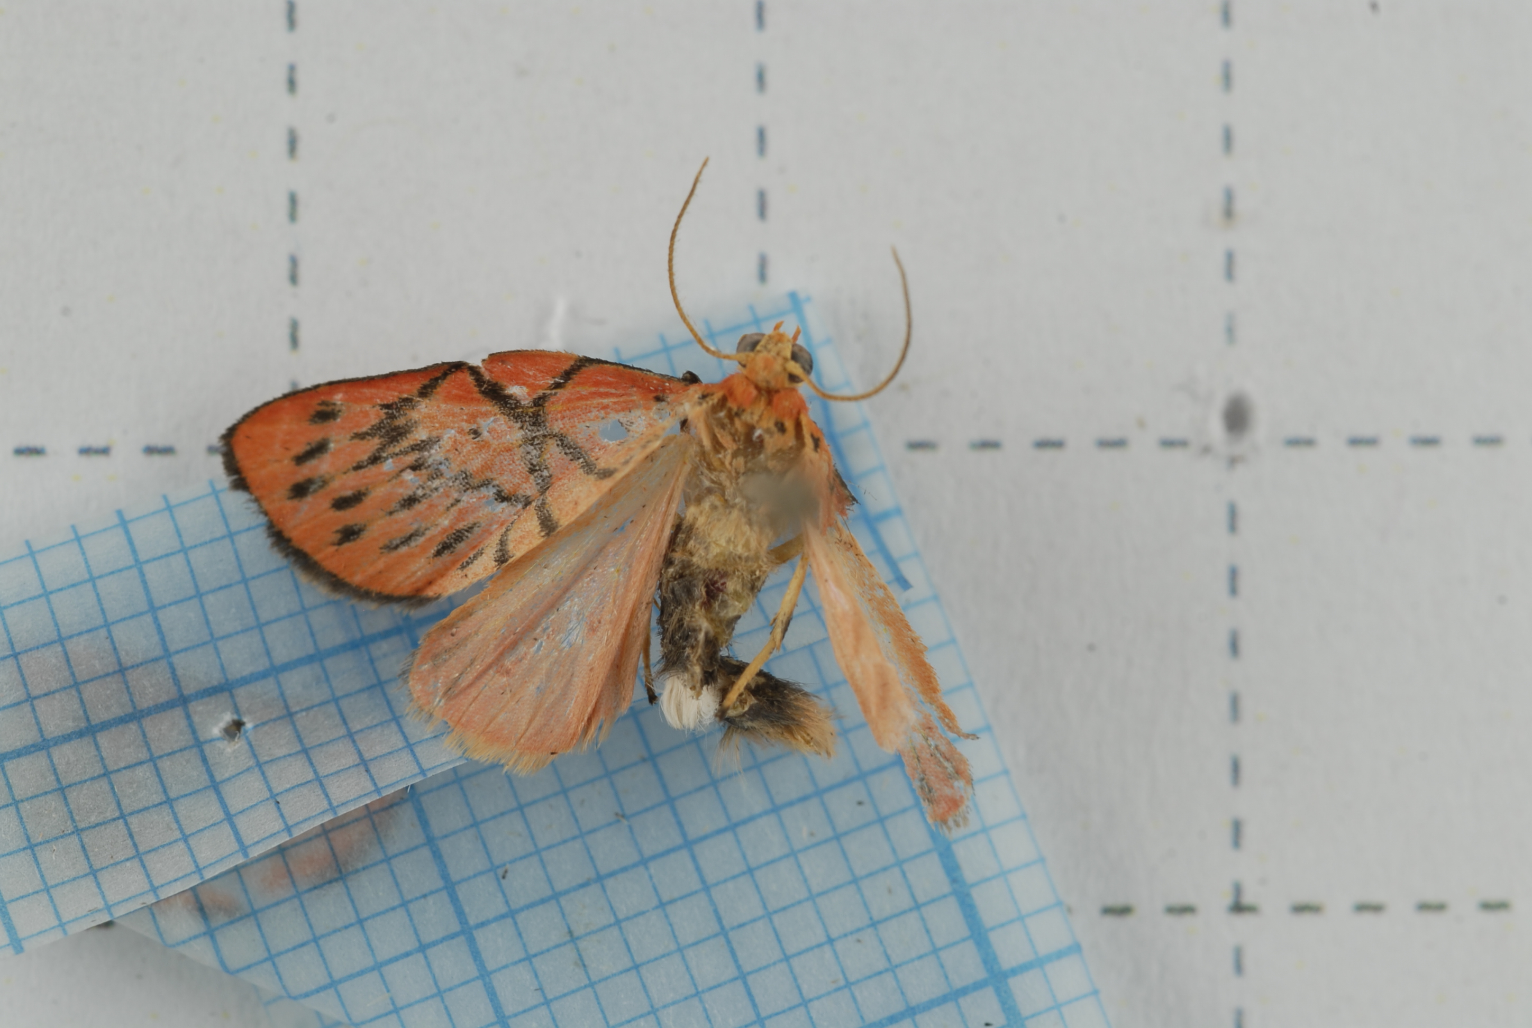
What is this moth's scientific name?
Aberrasine lichenshihi
